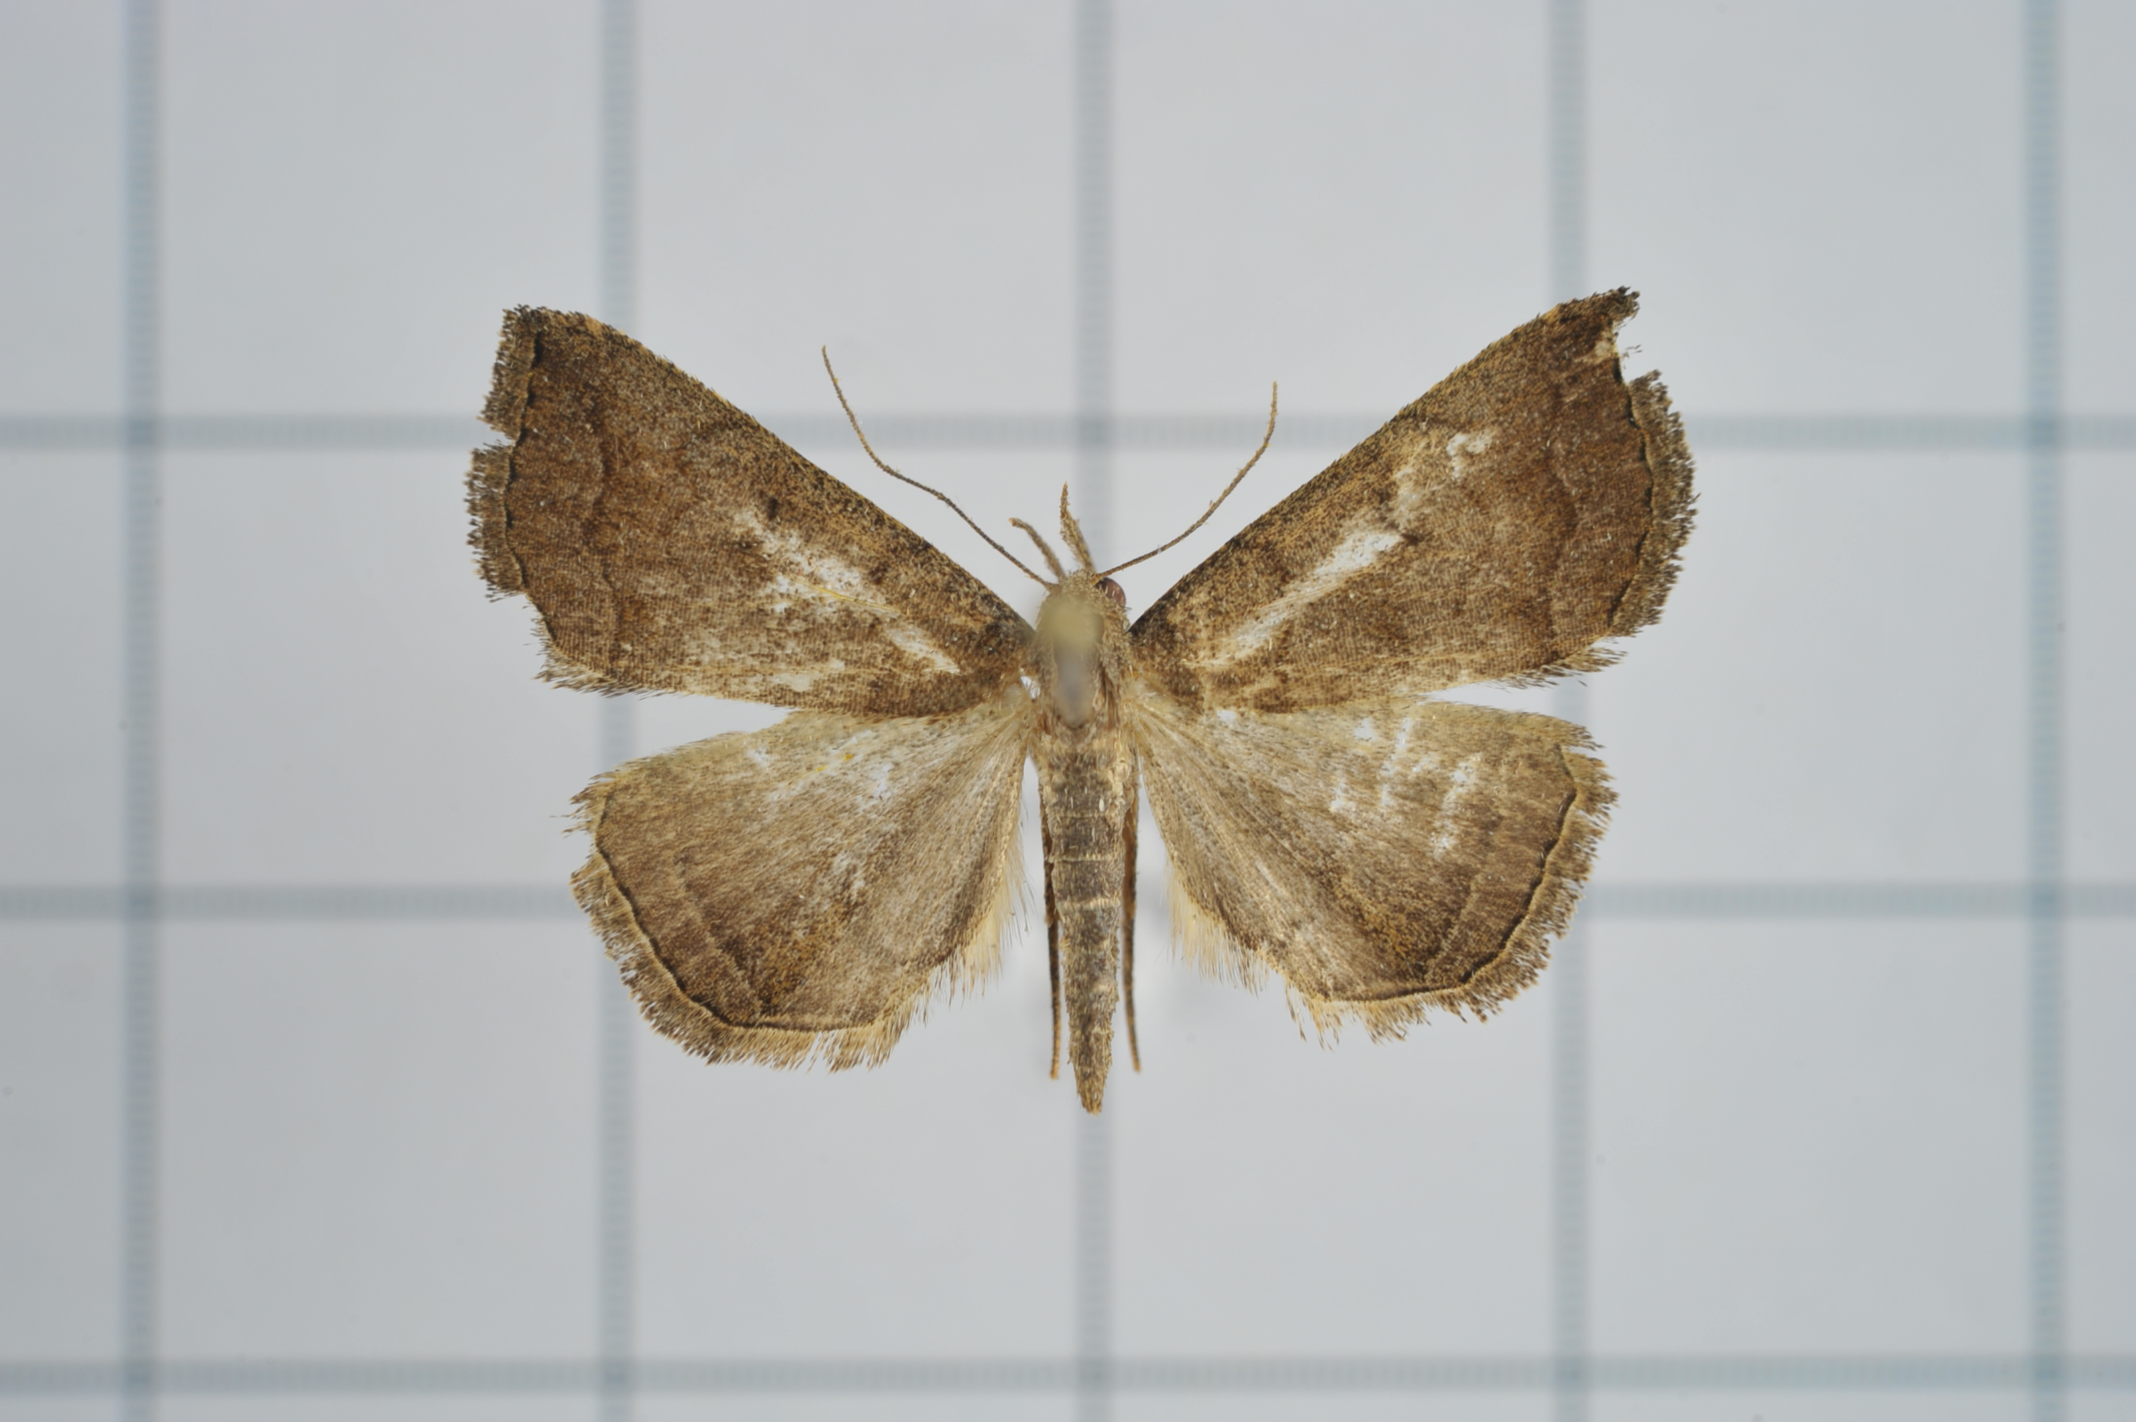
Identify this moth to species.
Herminia undulata
